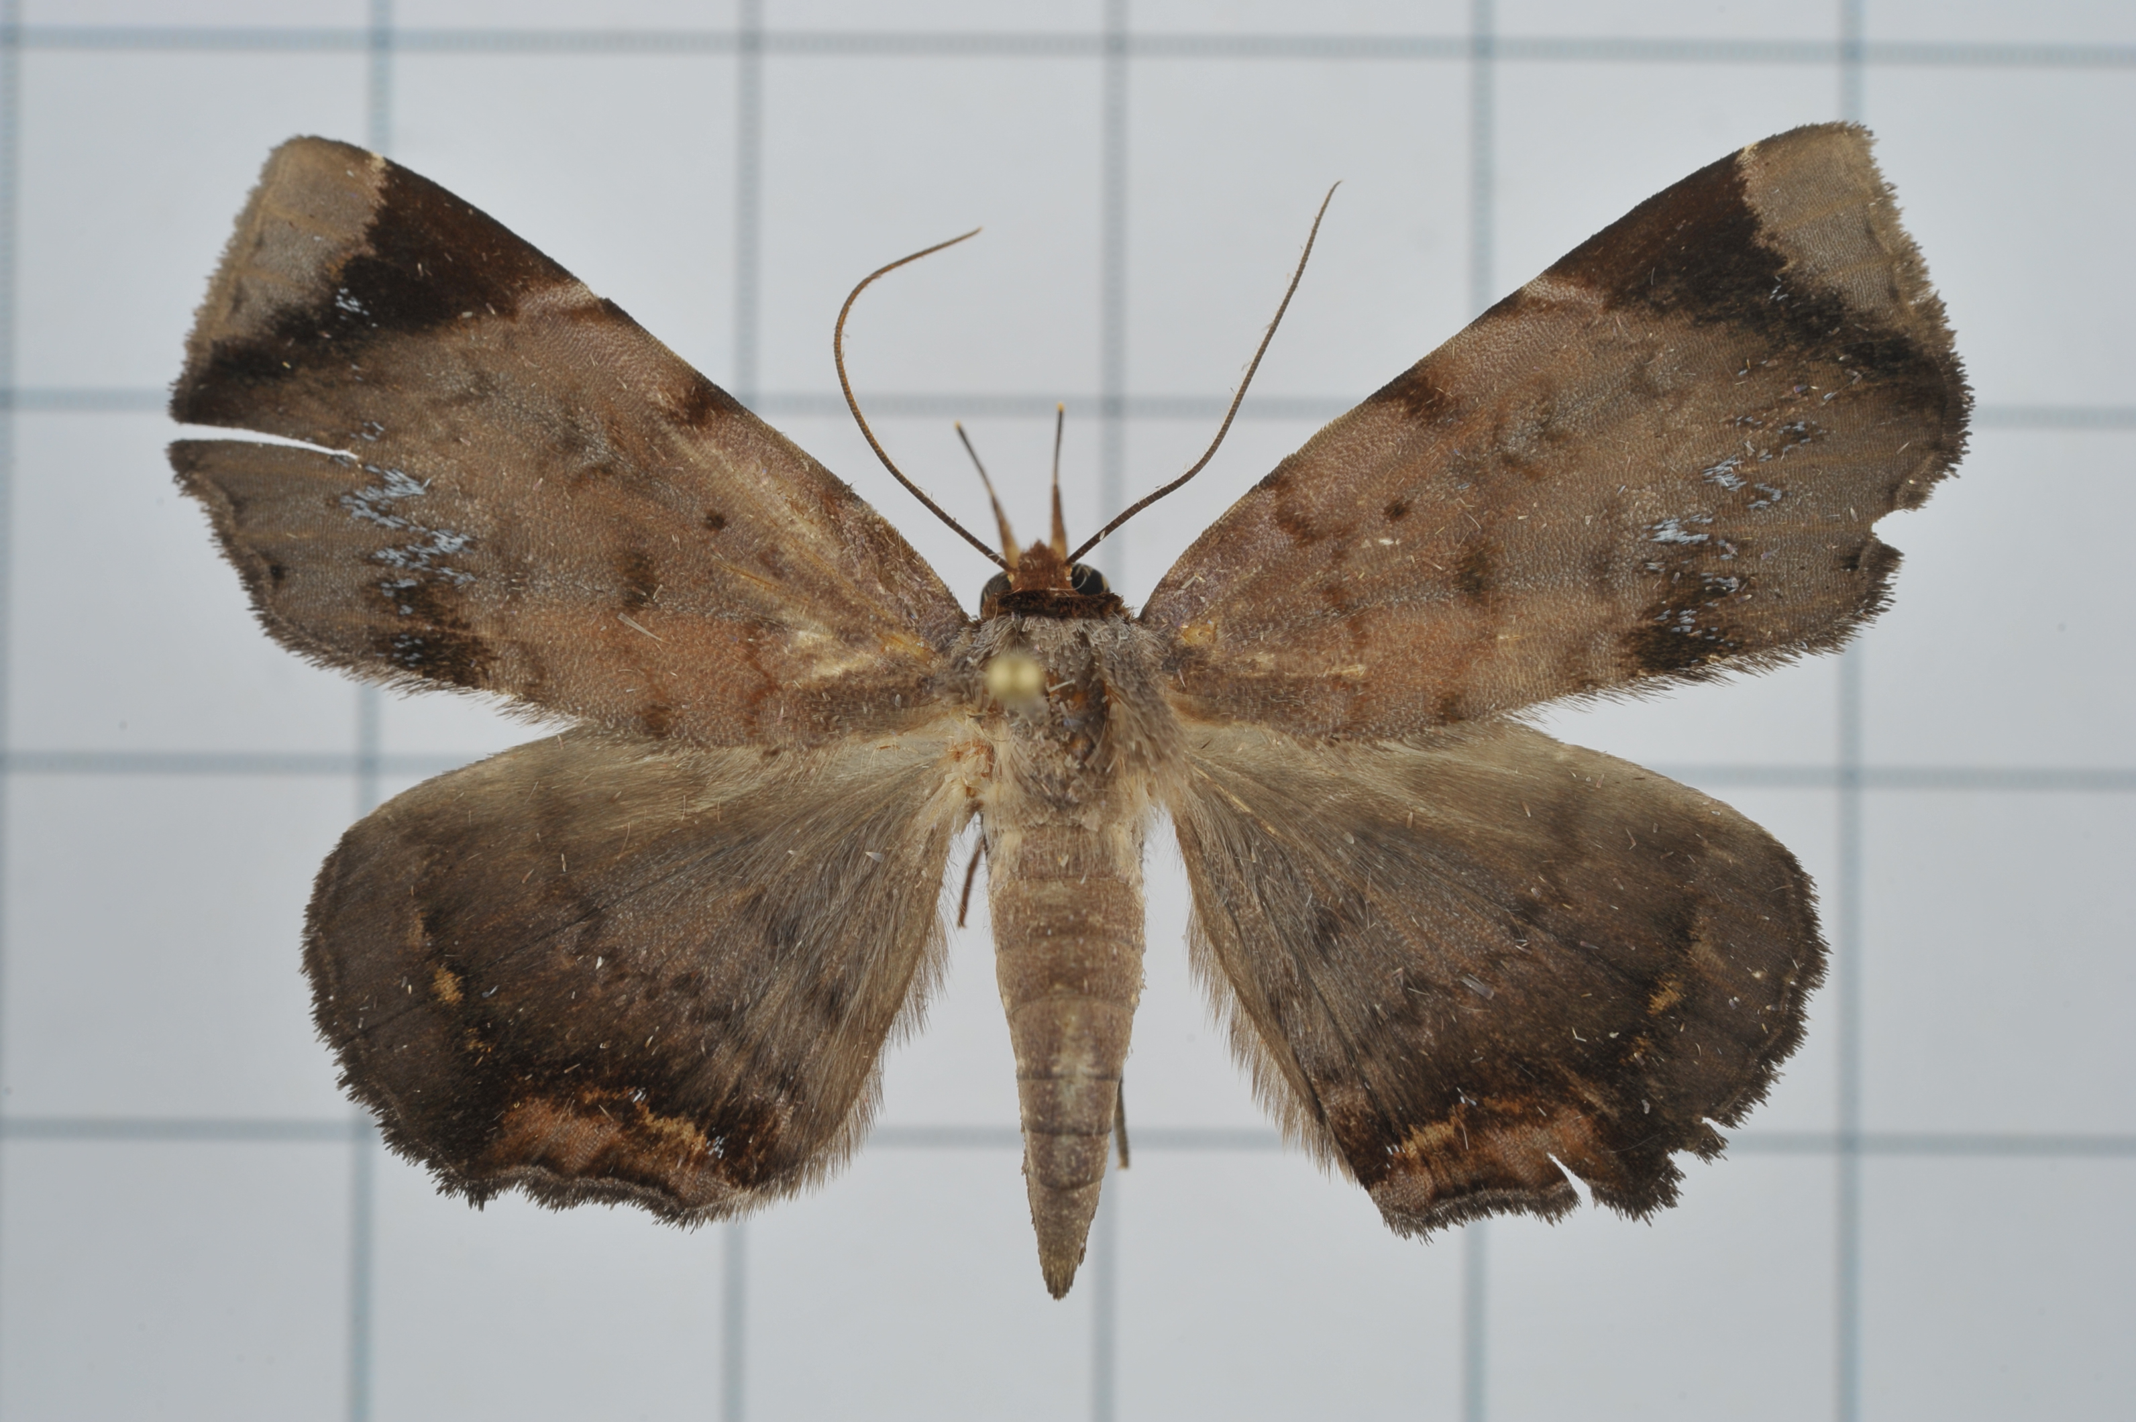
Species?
Mecodina albodentata
